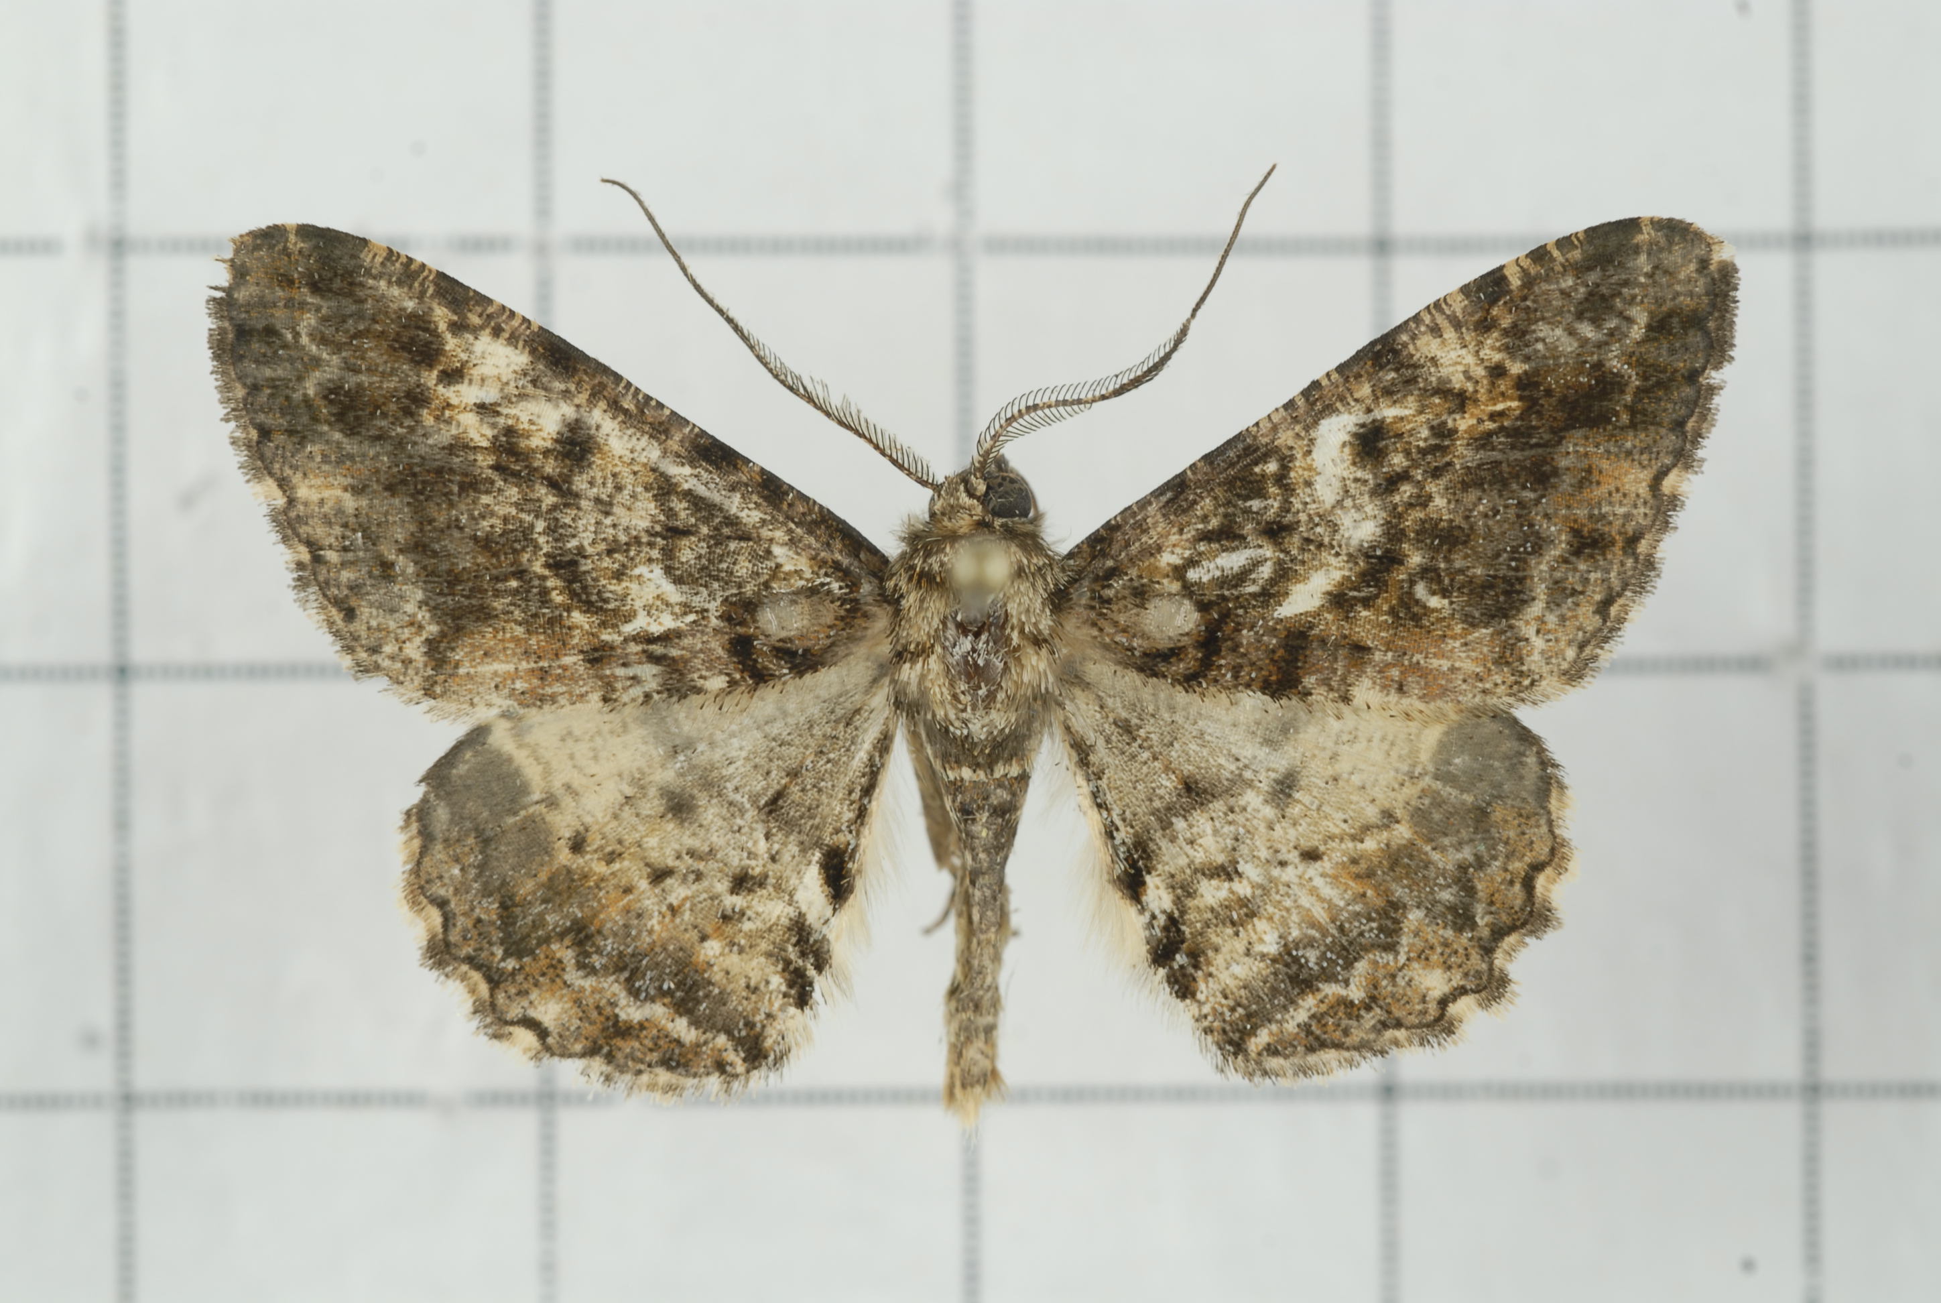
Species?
Alcis taiwanovariegata
